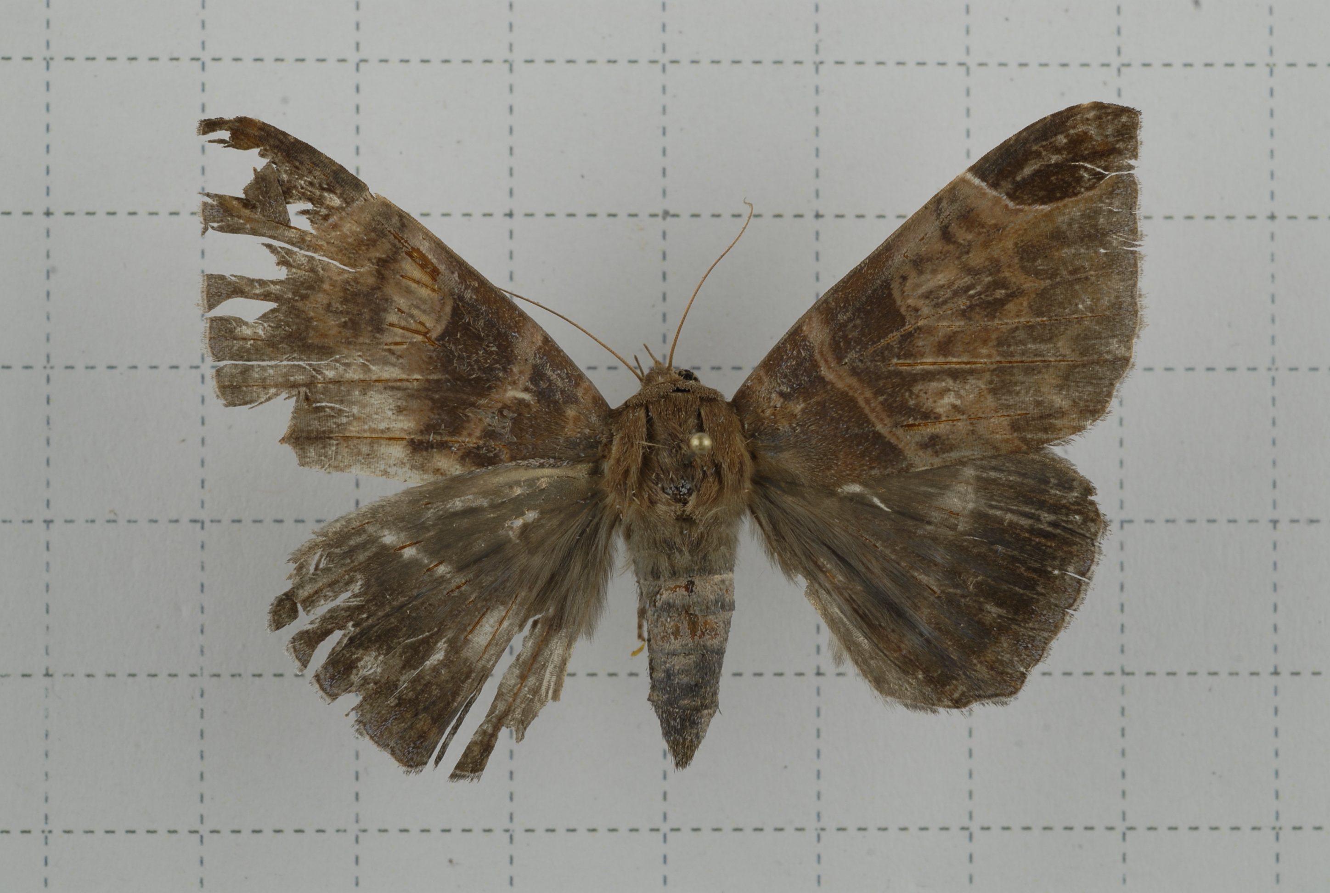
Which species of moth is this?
Pindara illibata
